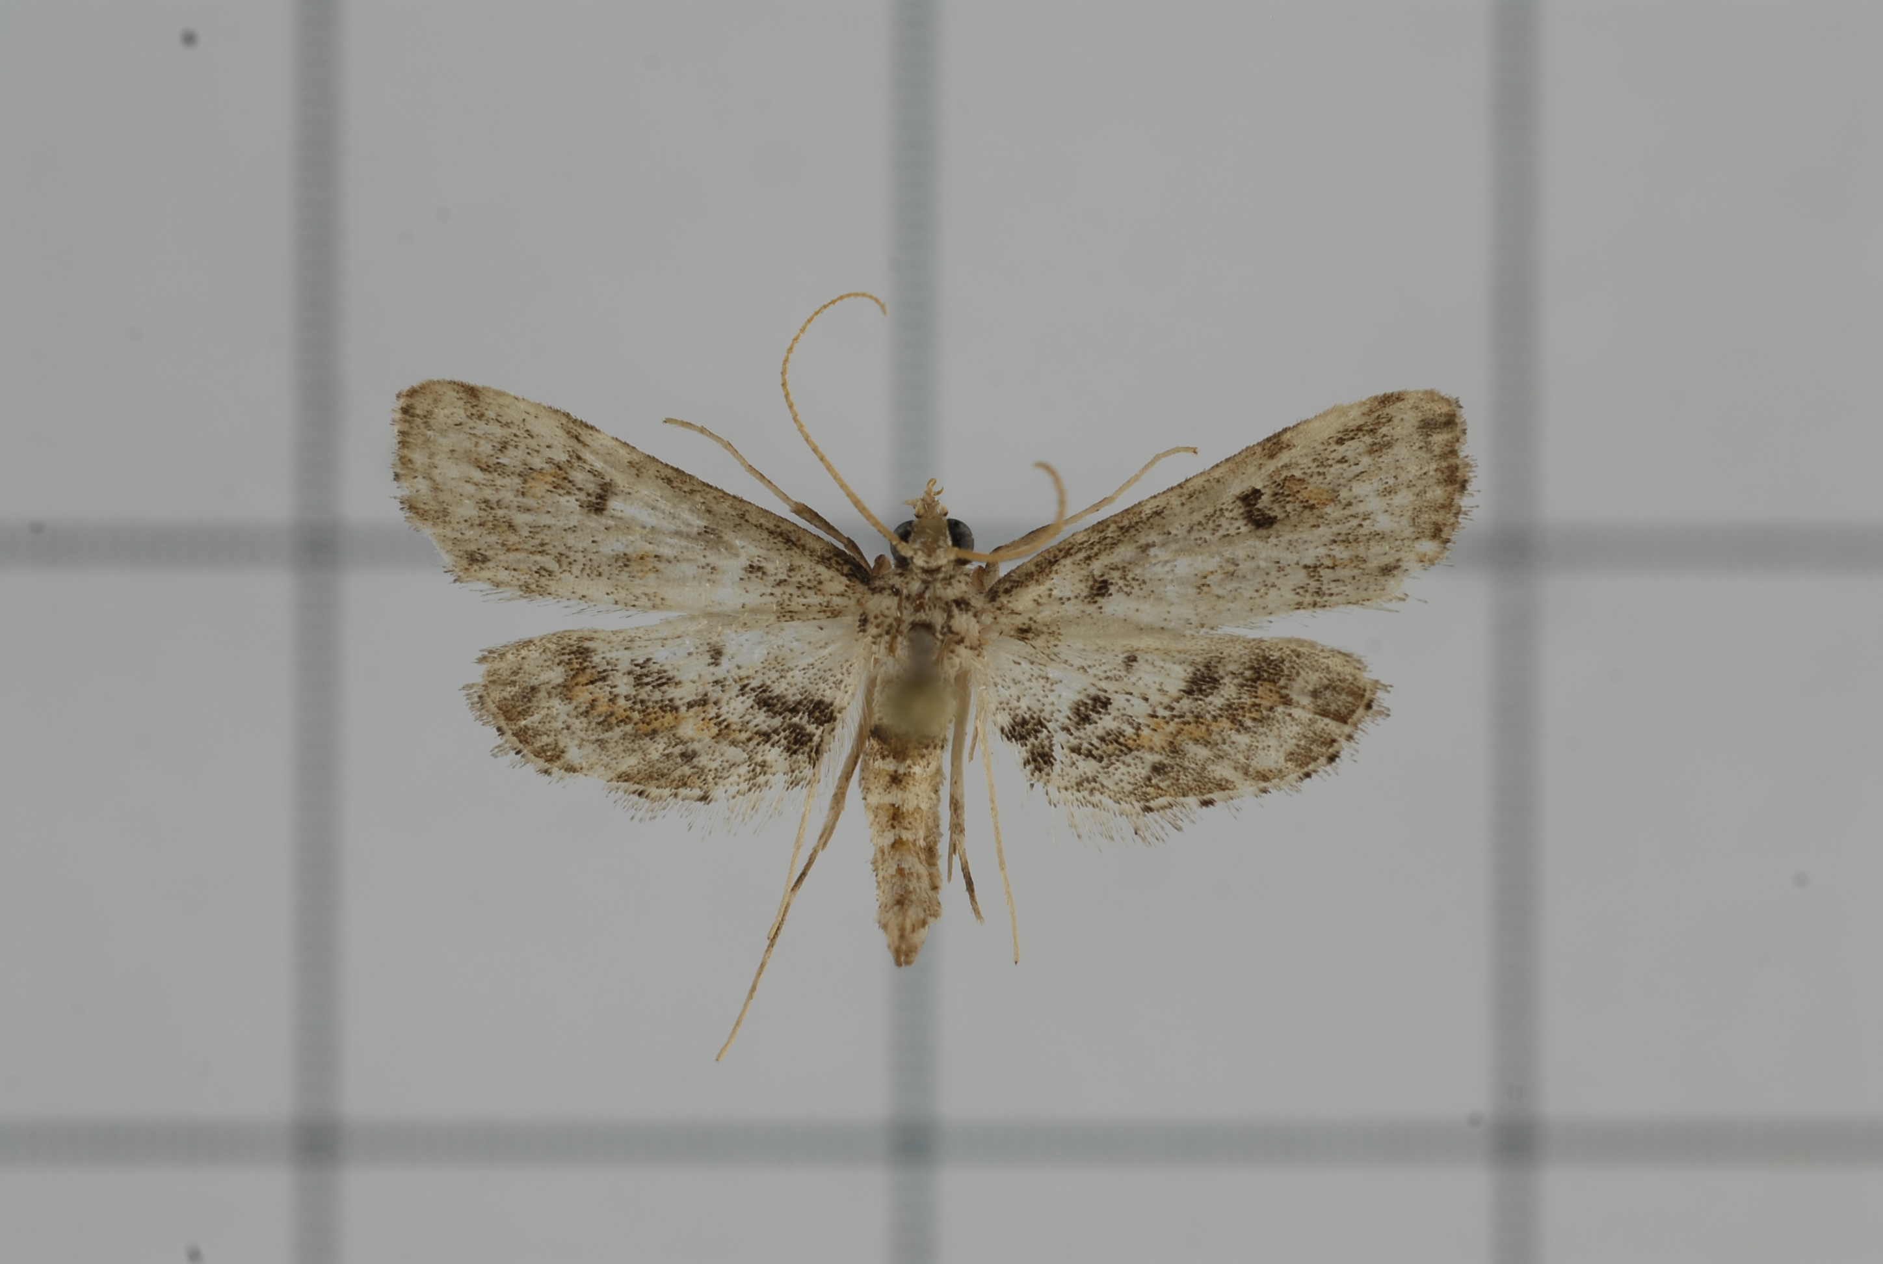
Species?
Parapoynx crisonalis
